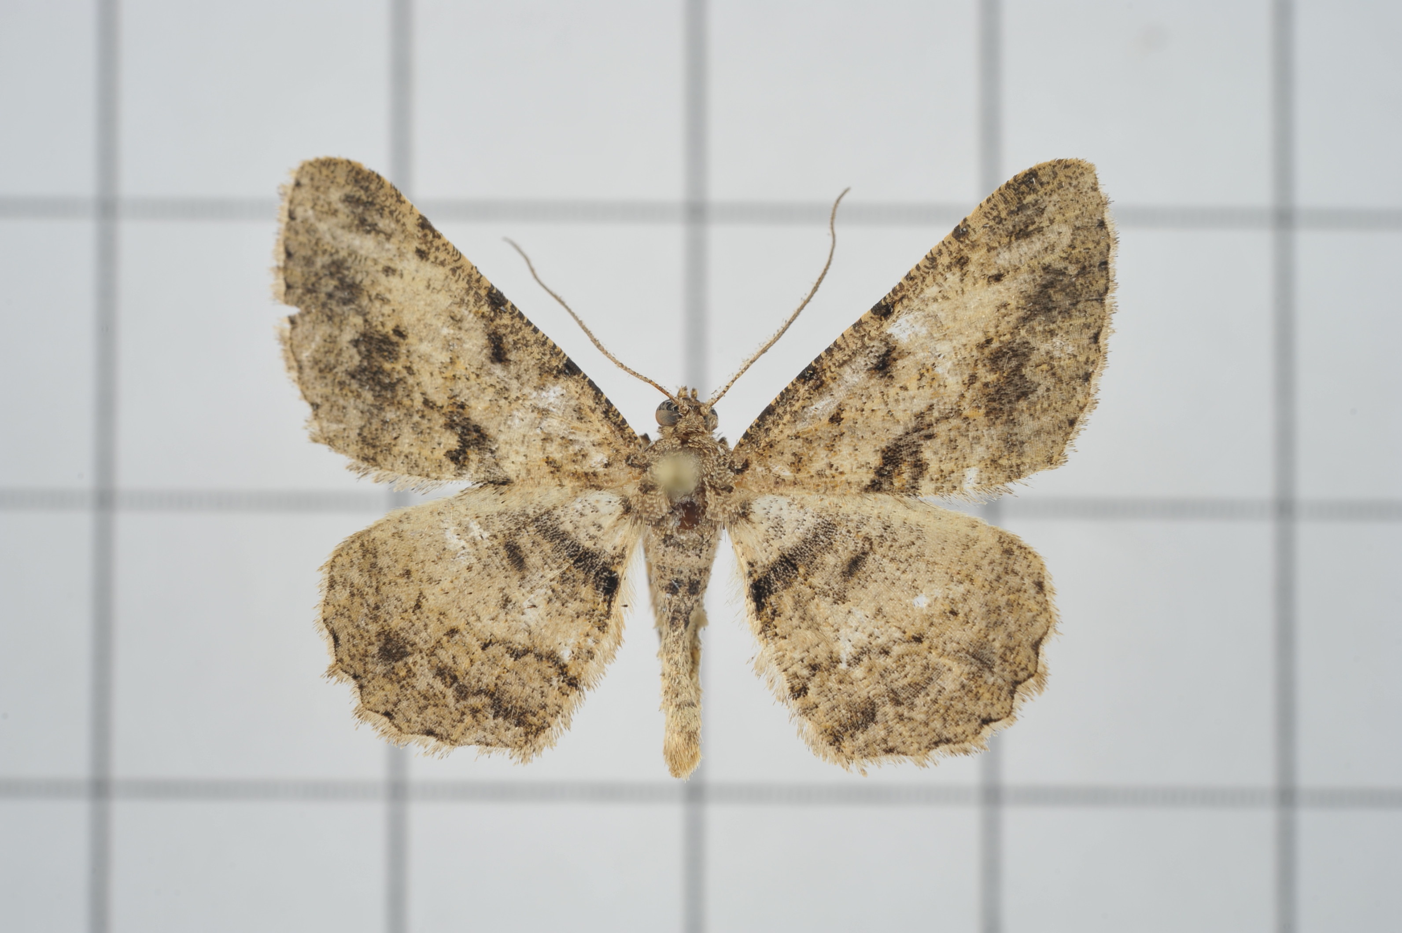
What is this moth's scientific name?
Psilalcis breta rantaizana
